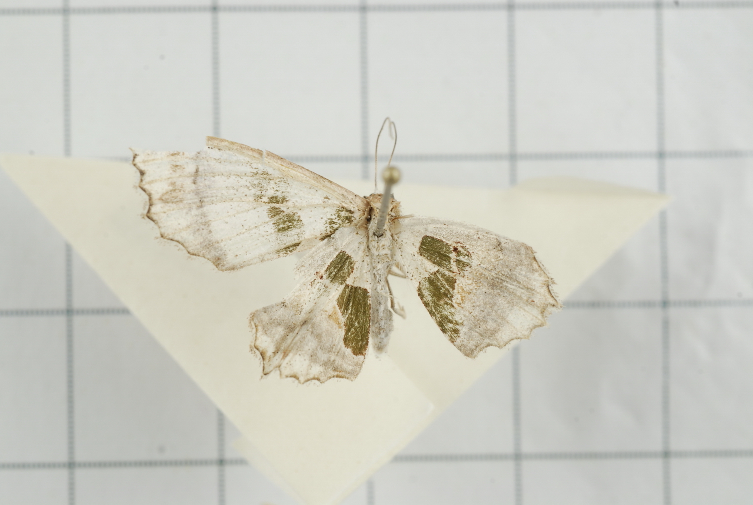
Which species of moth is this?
Antitrygodes divisaria perturbata
